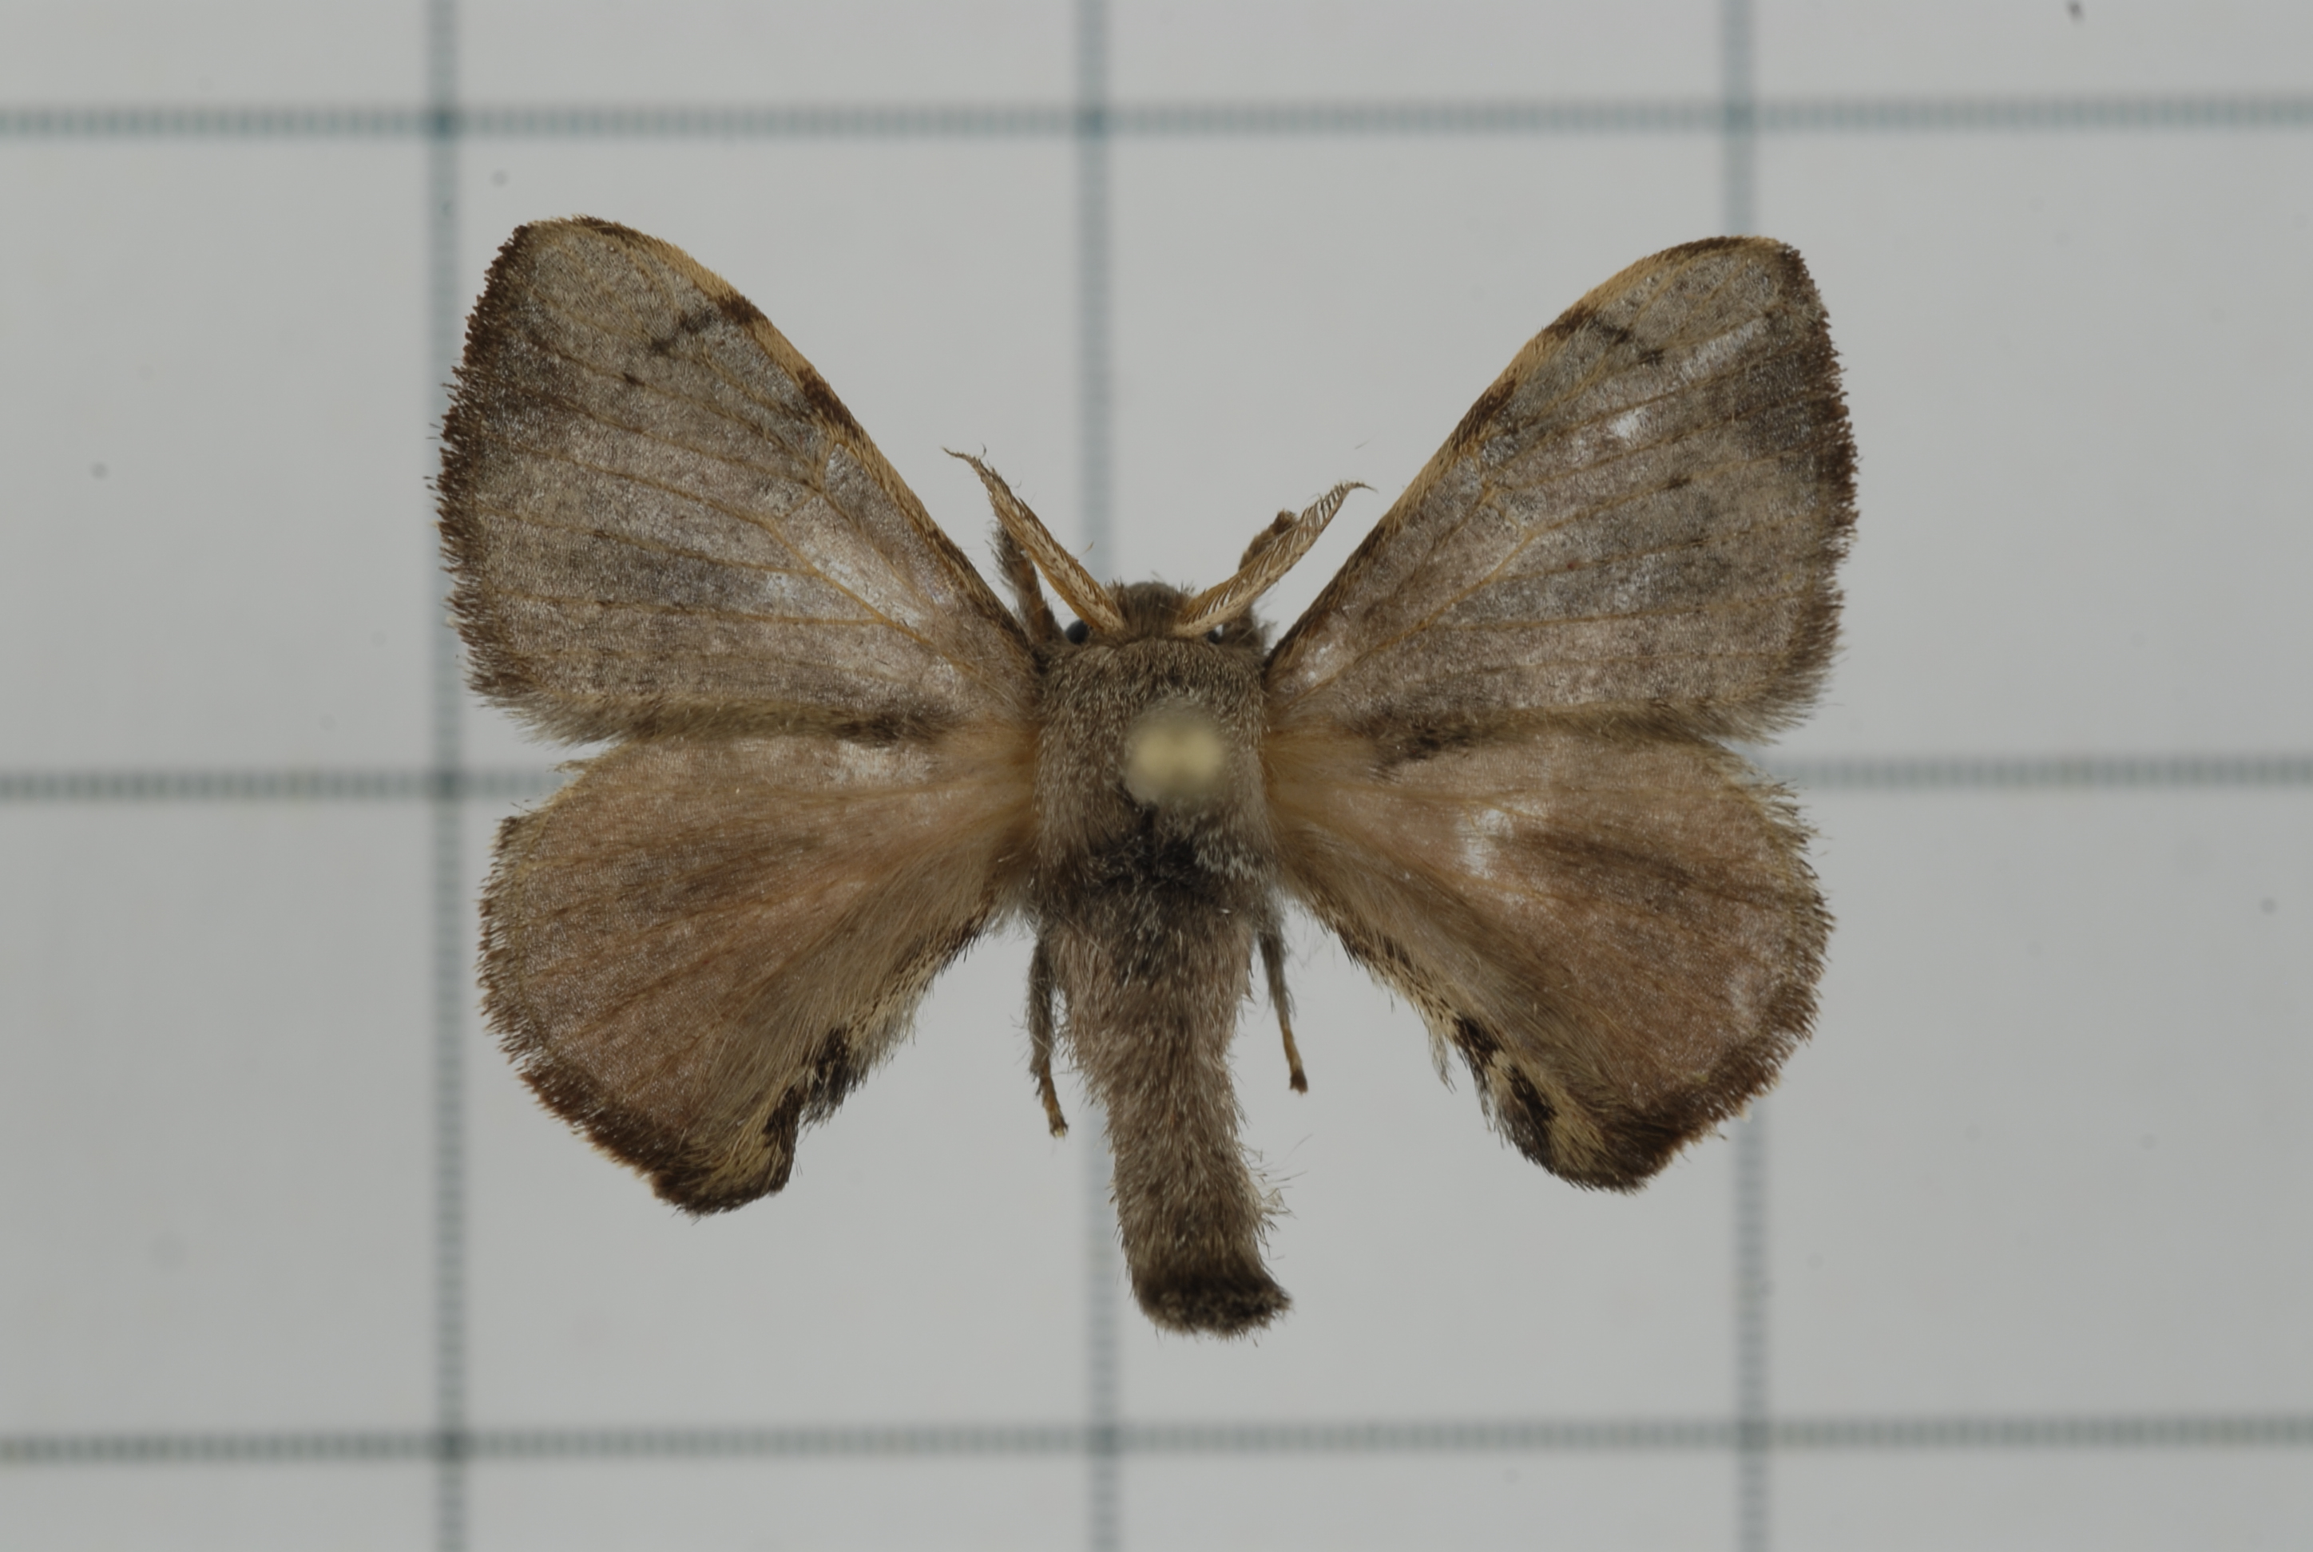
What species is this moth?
Trilocha varians
